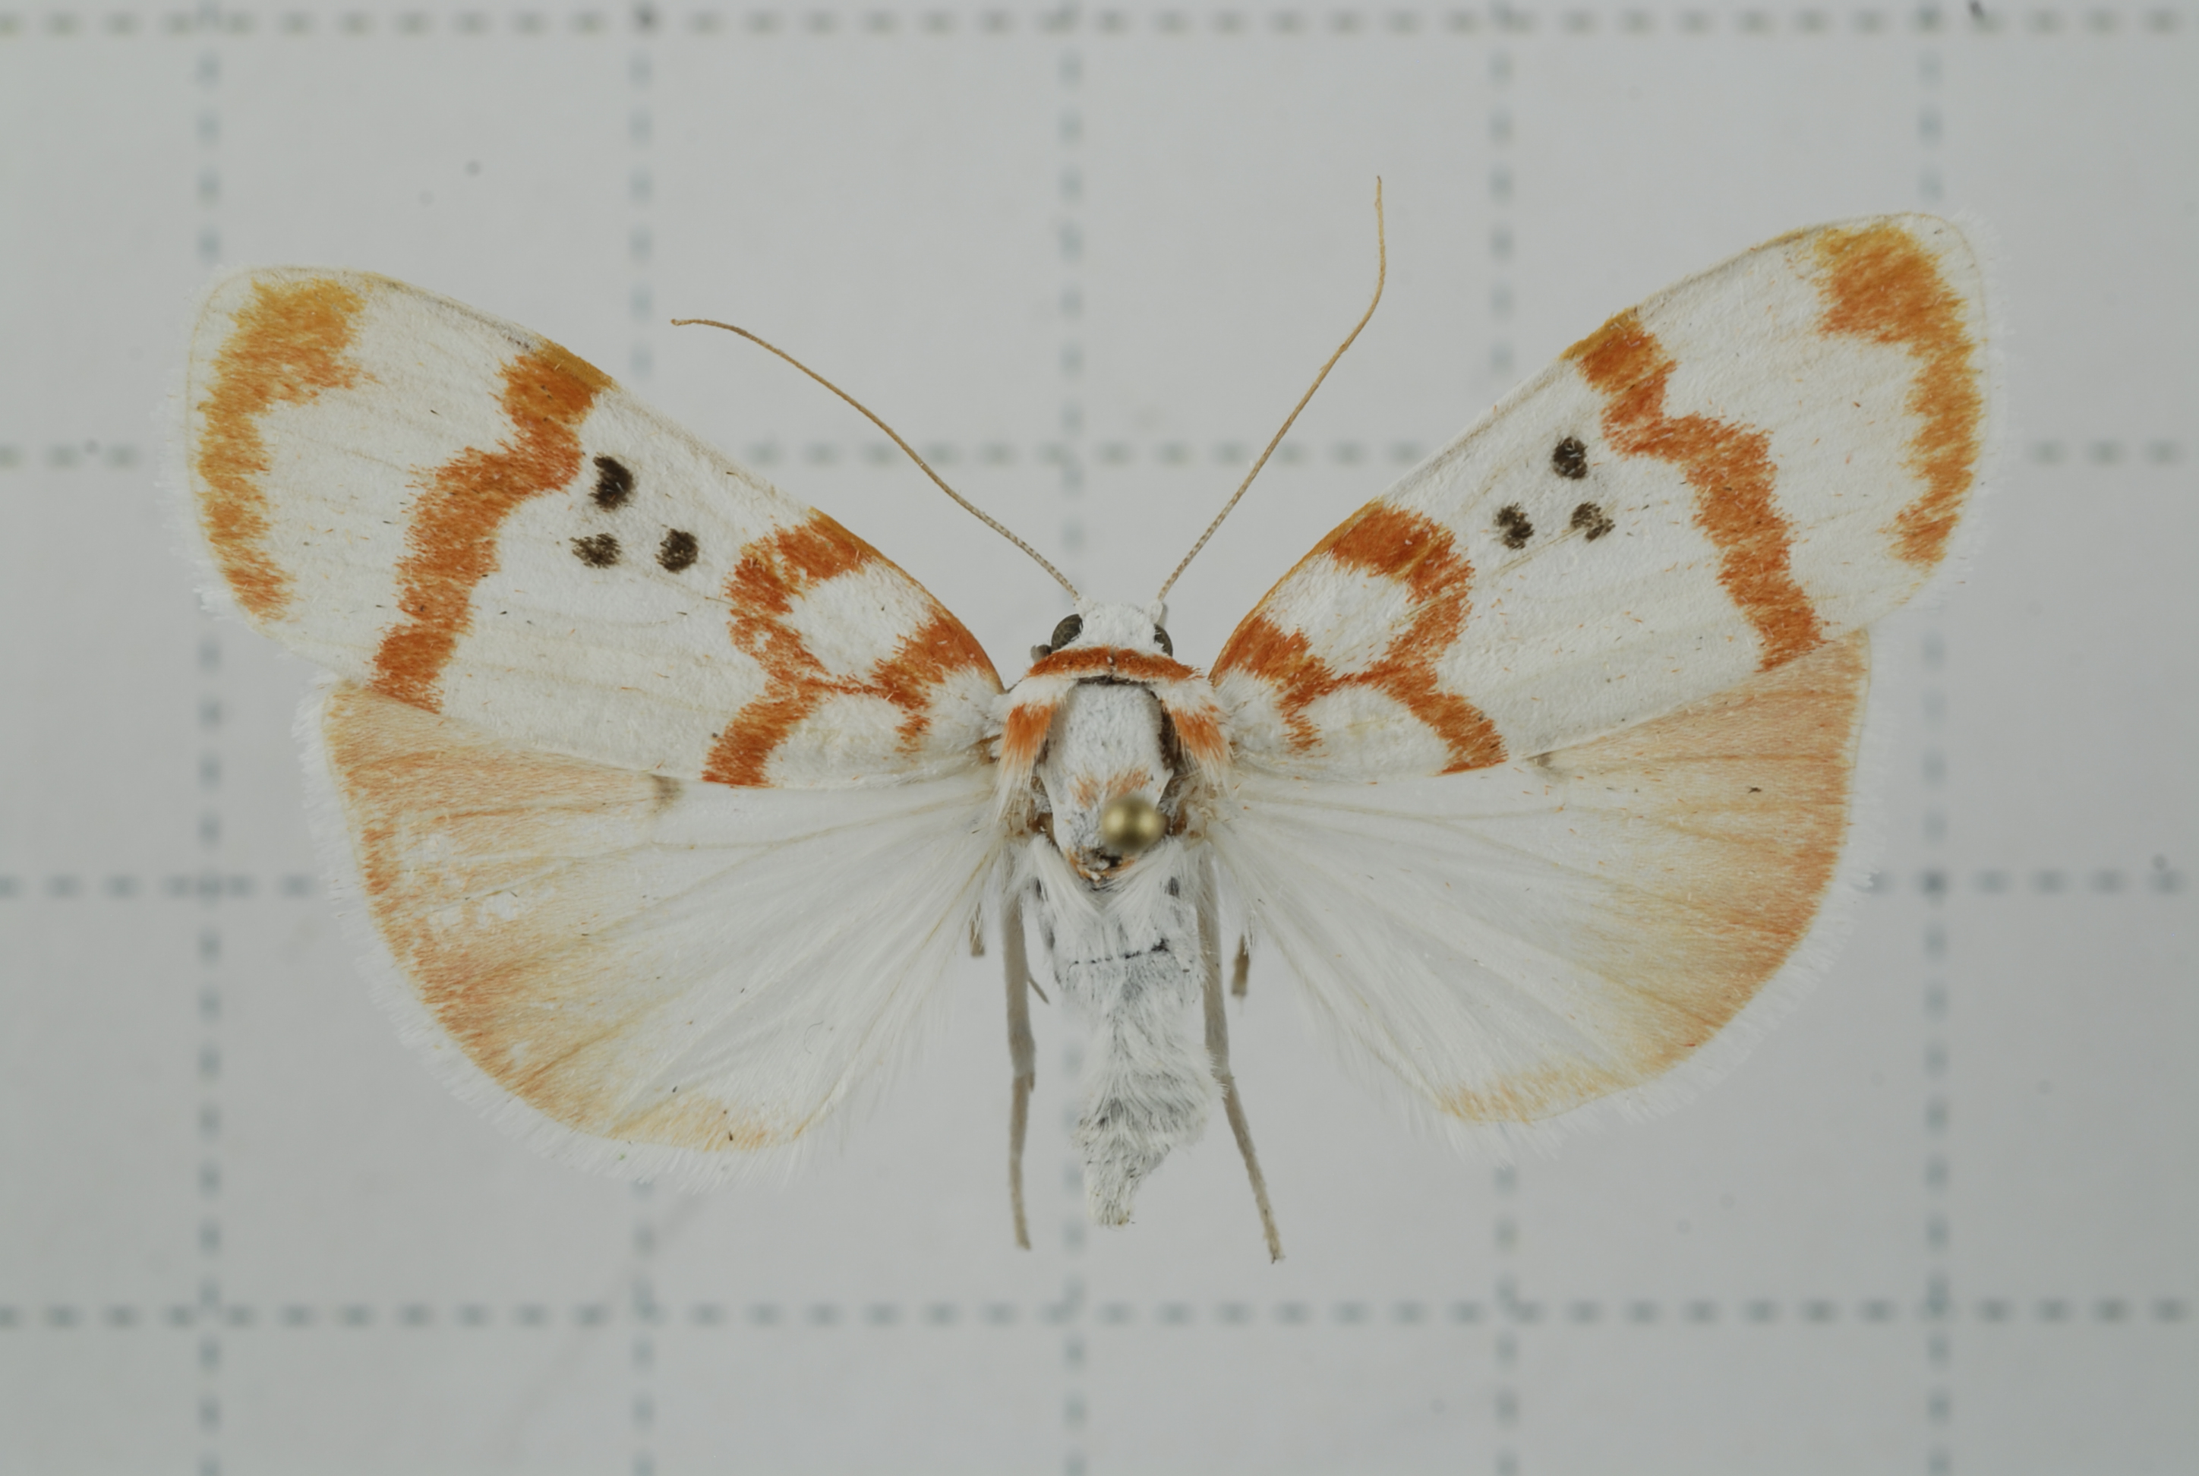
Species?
Cyana formosana
